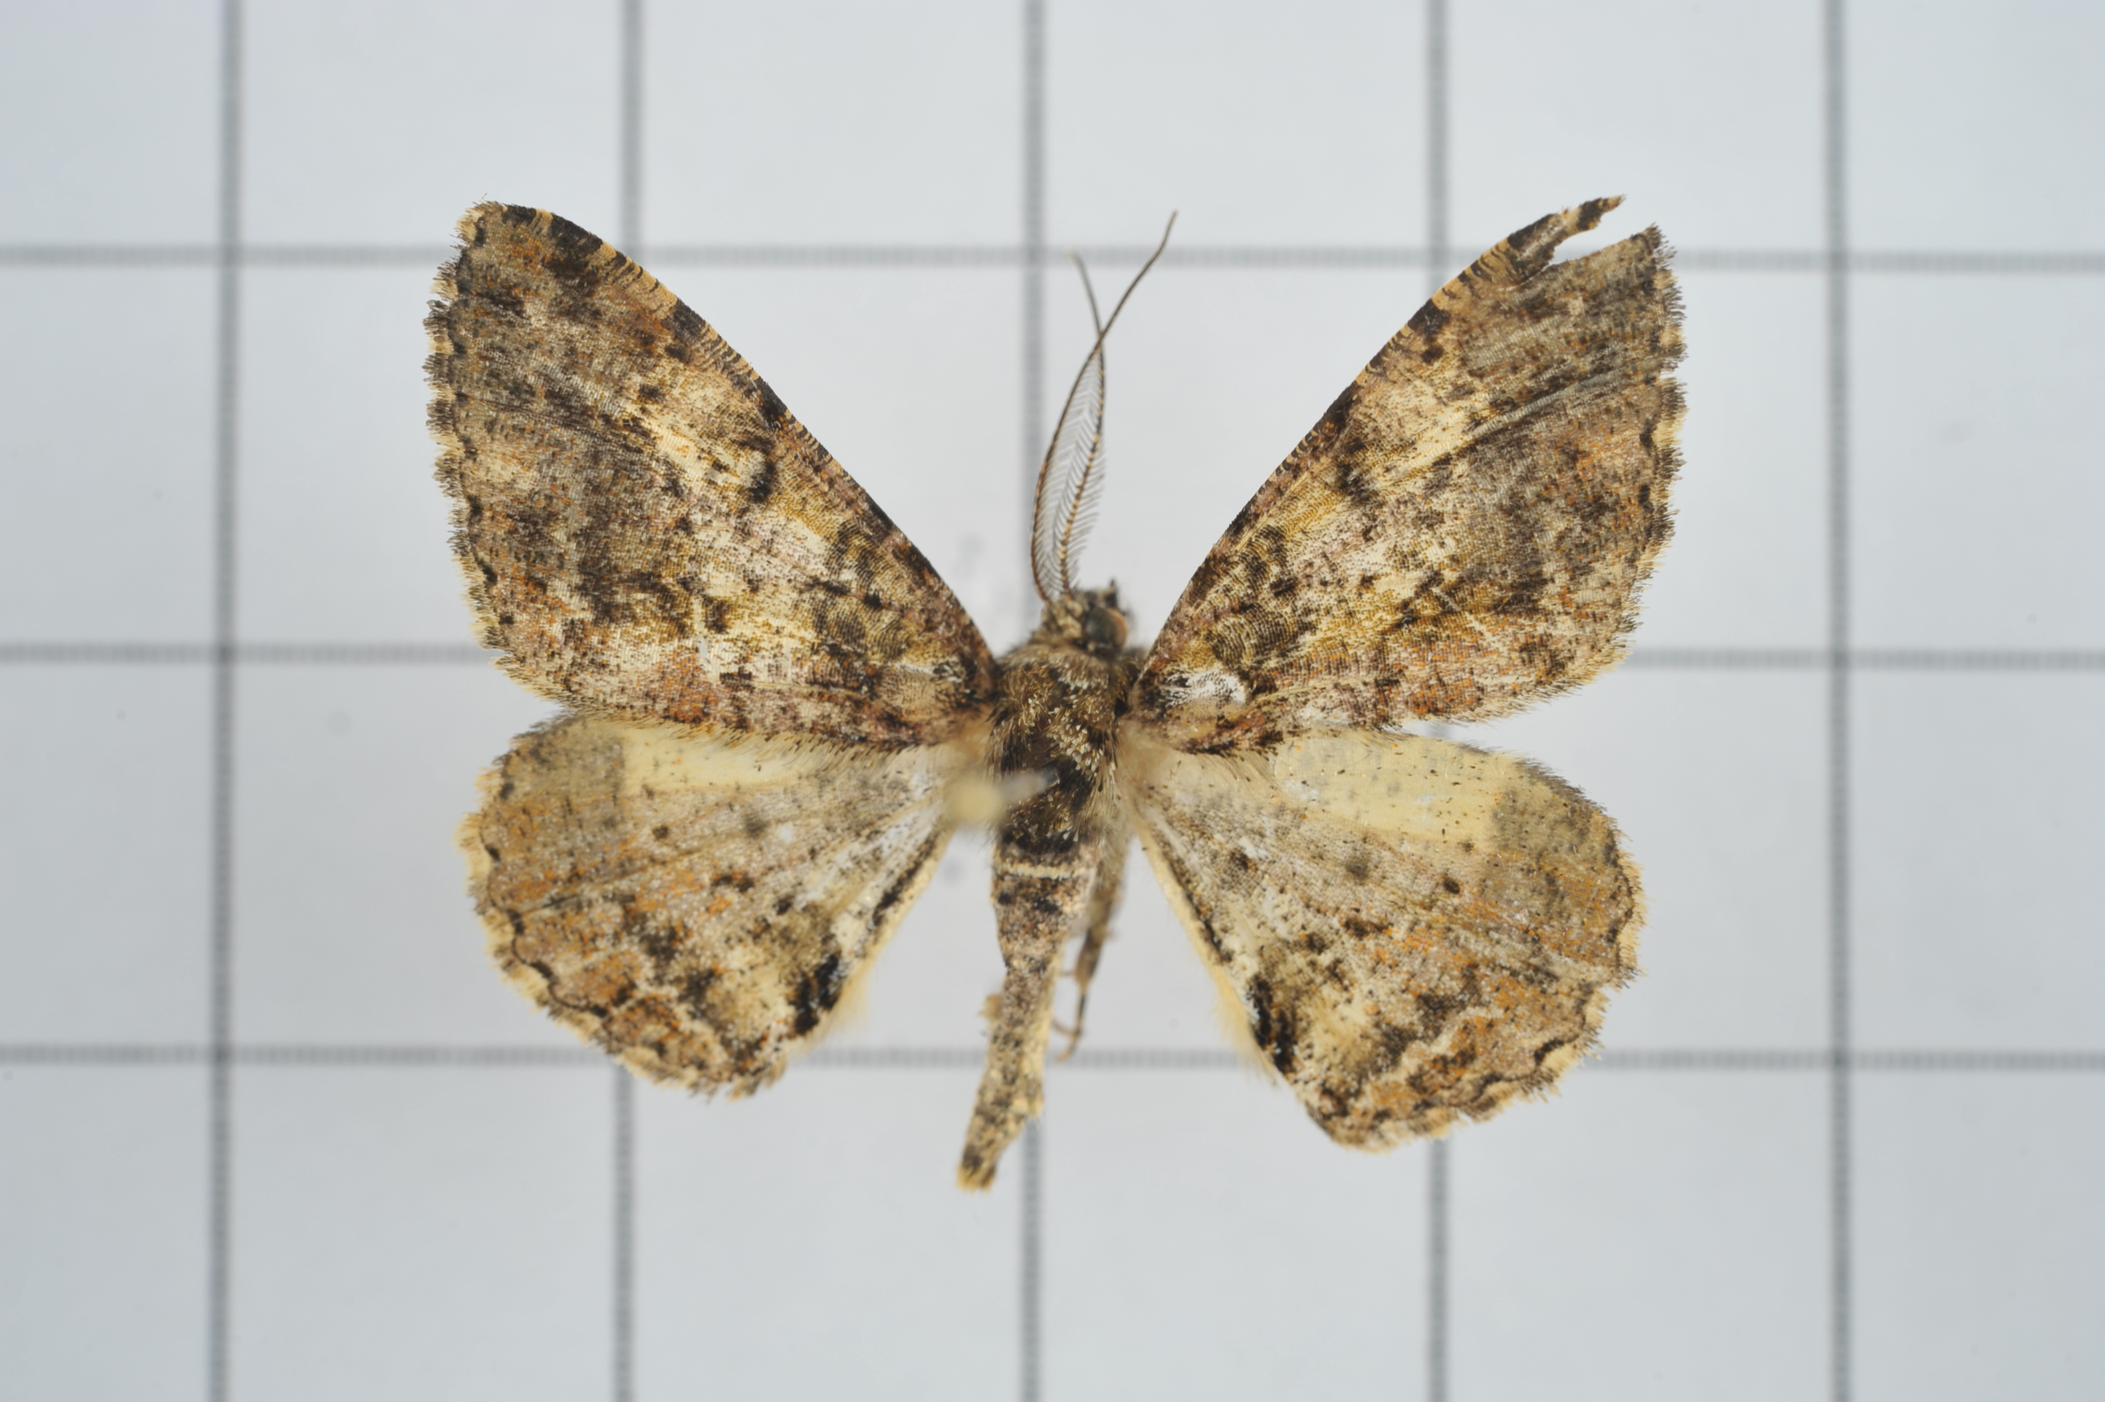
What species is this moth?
Alcis taiwanovariegata
